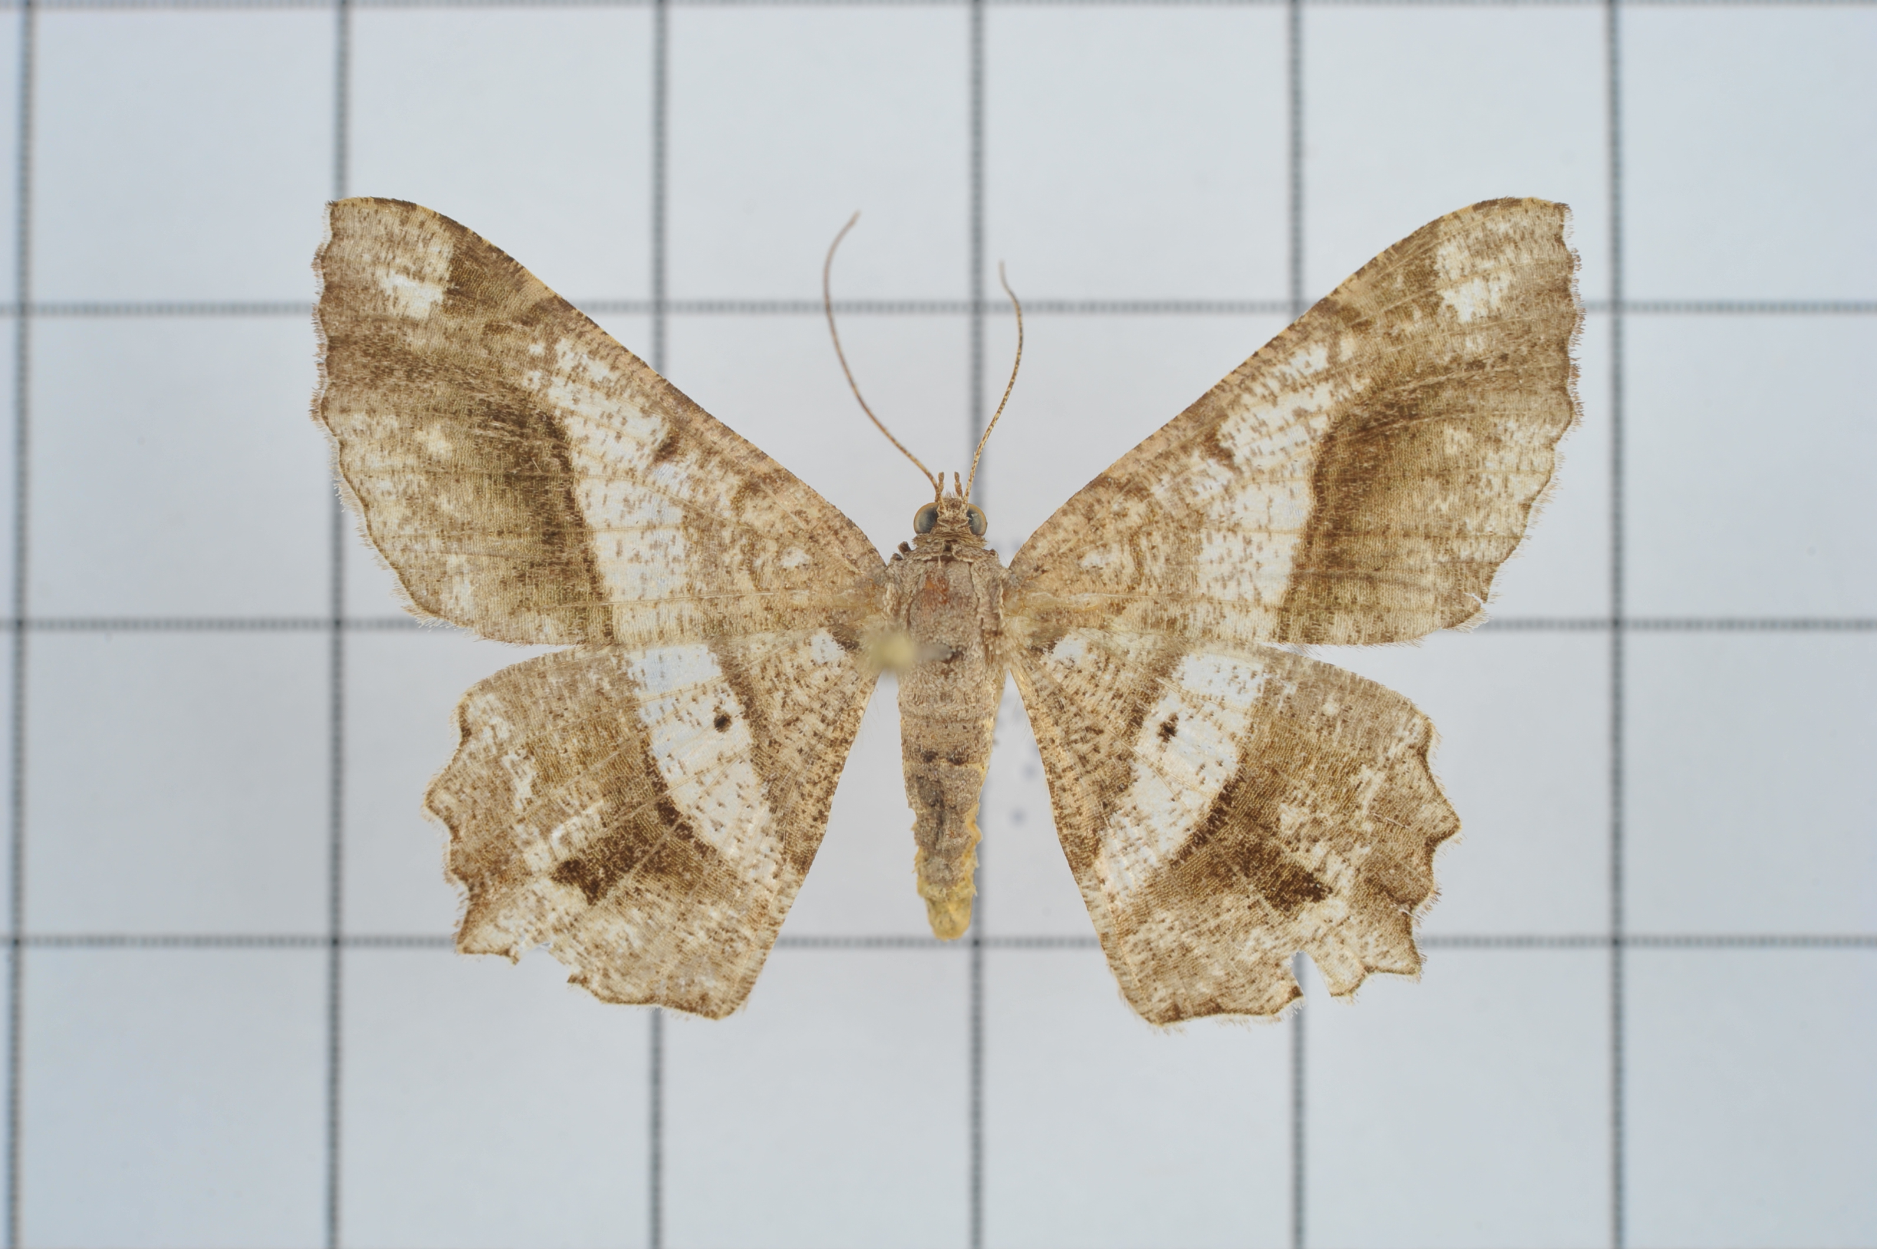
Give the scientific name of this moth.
Chiasmia inchoata
